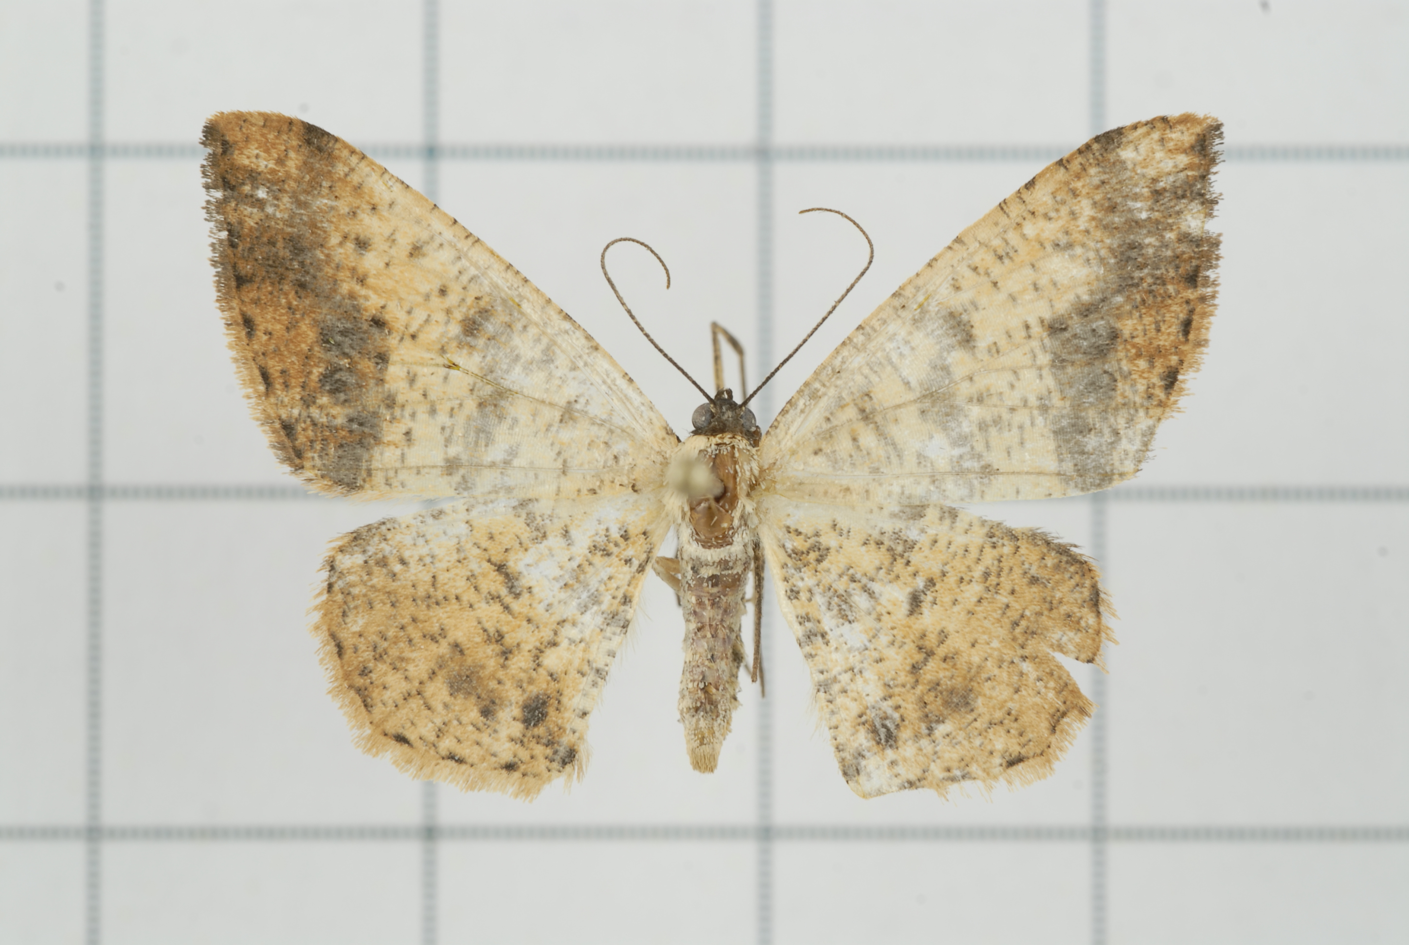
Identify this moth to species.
Lophobates inchoata
